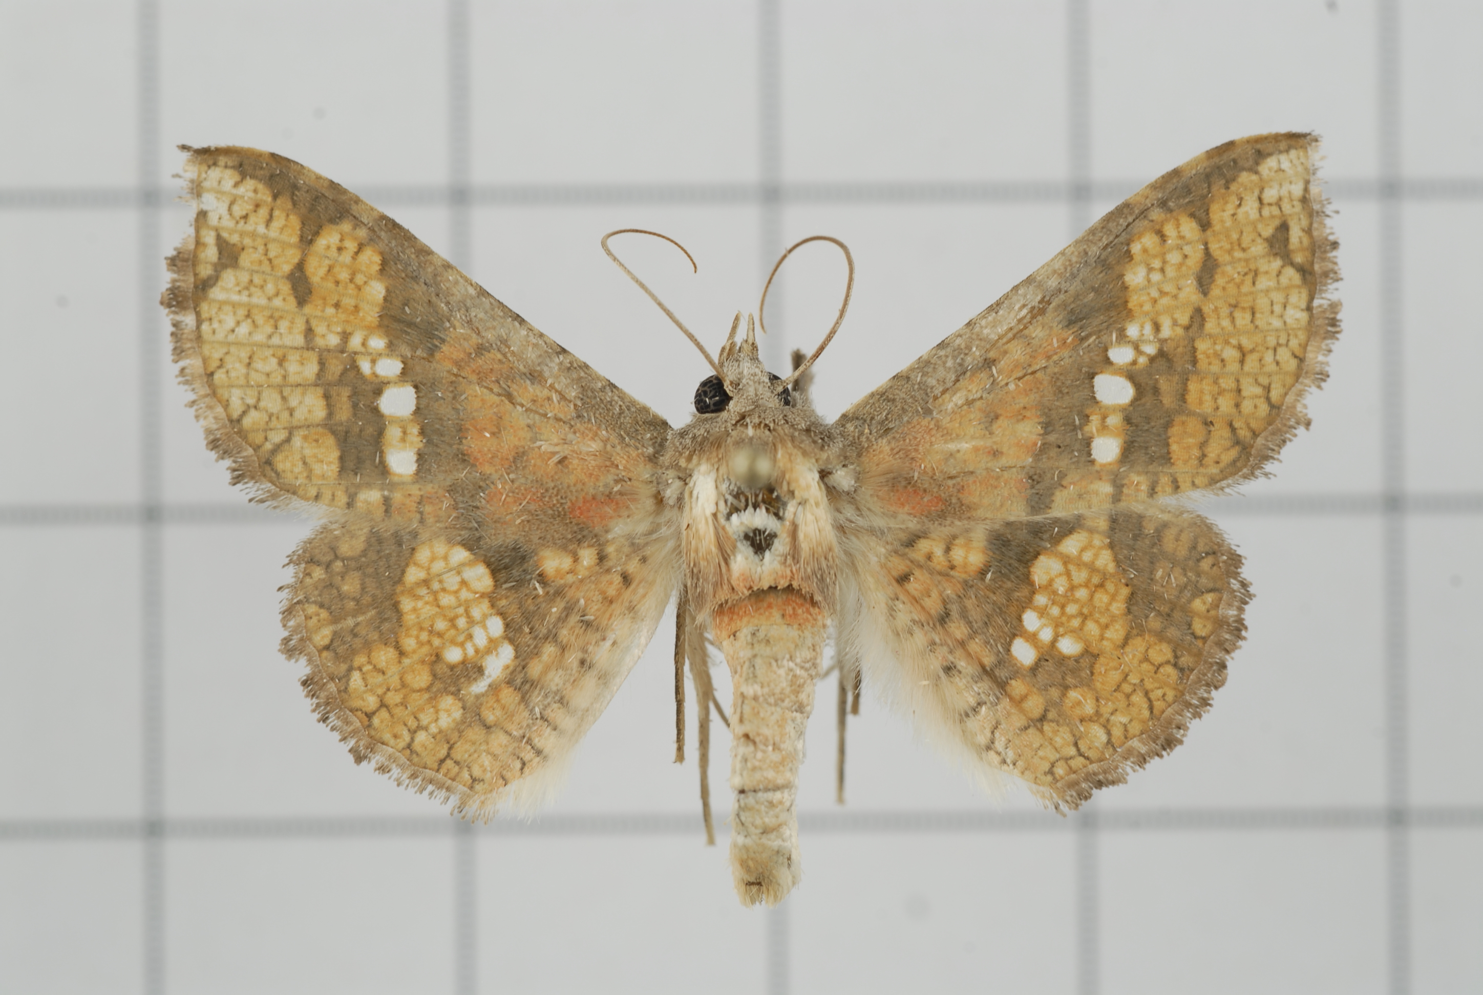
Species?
Canaea ryukyuensis
